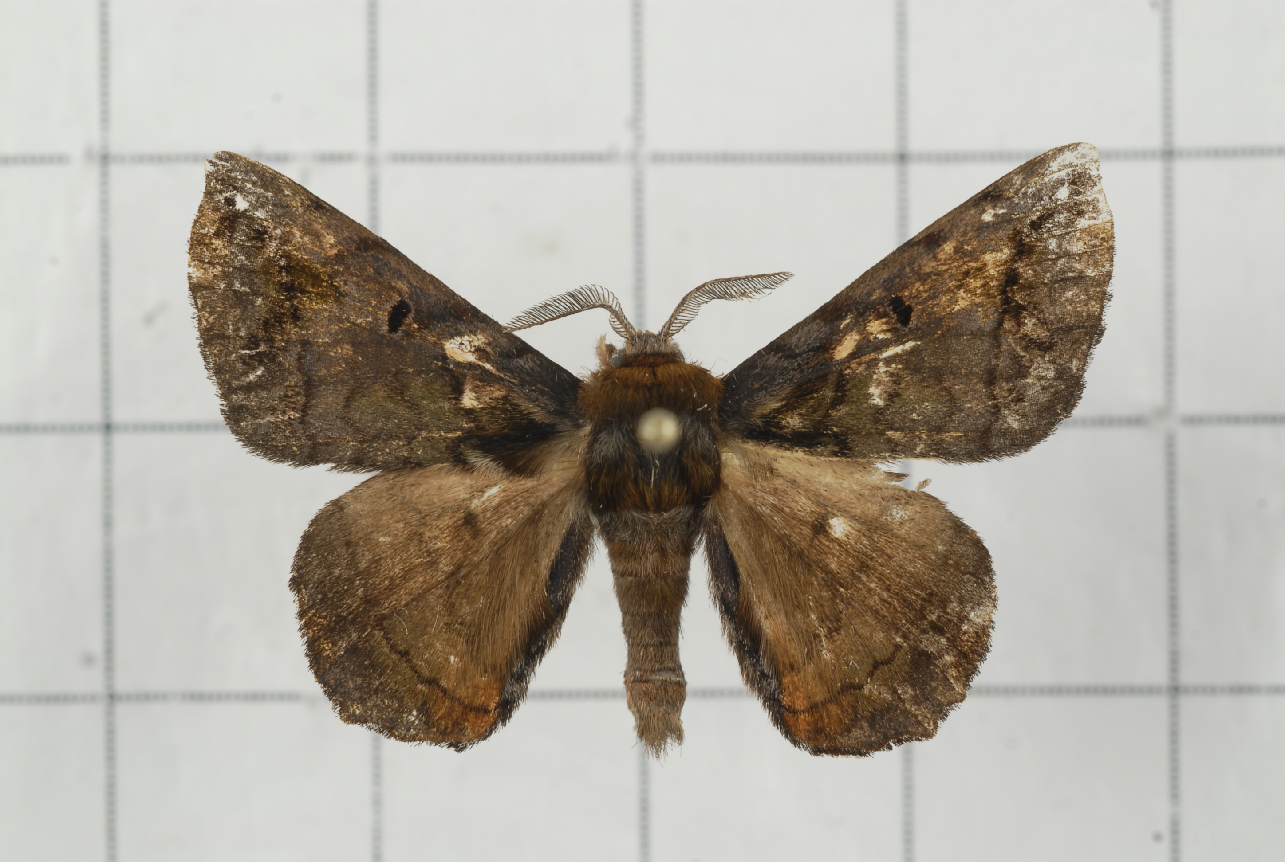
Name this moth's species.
Prismosticta fenestrata
